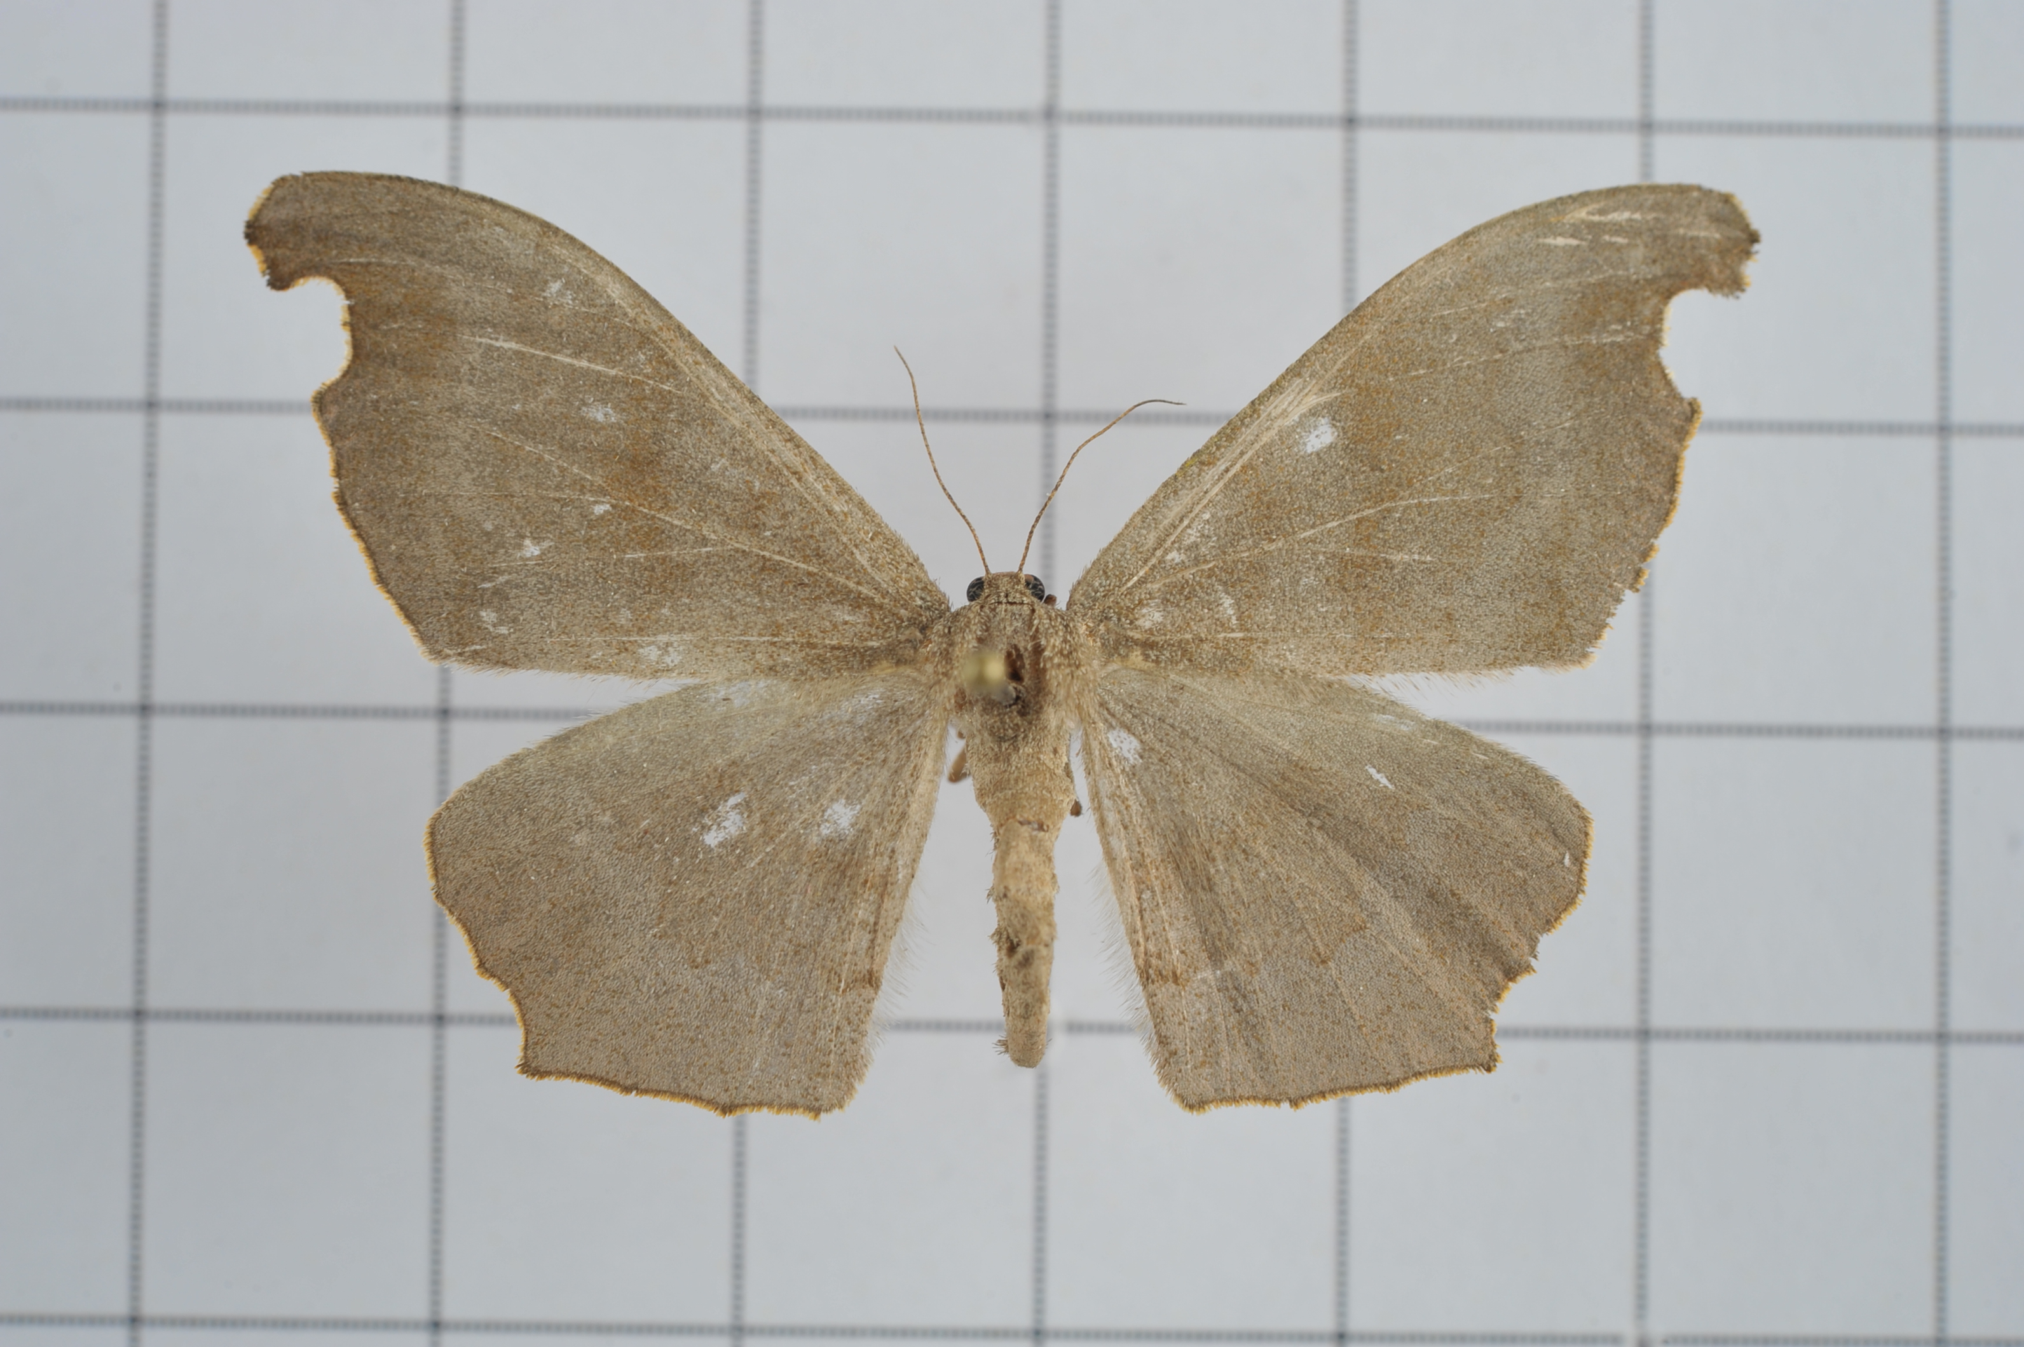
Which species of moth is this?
Hyposidra talaca talaca
